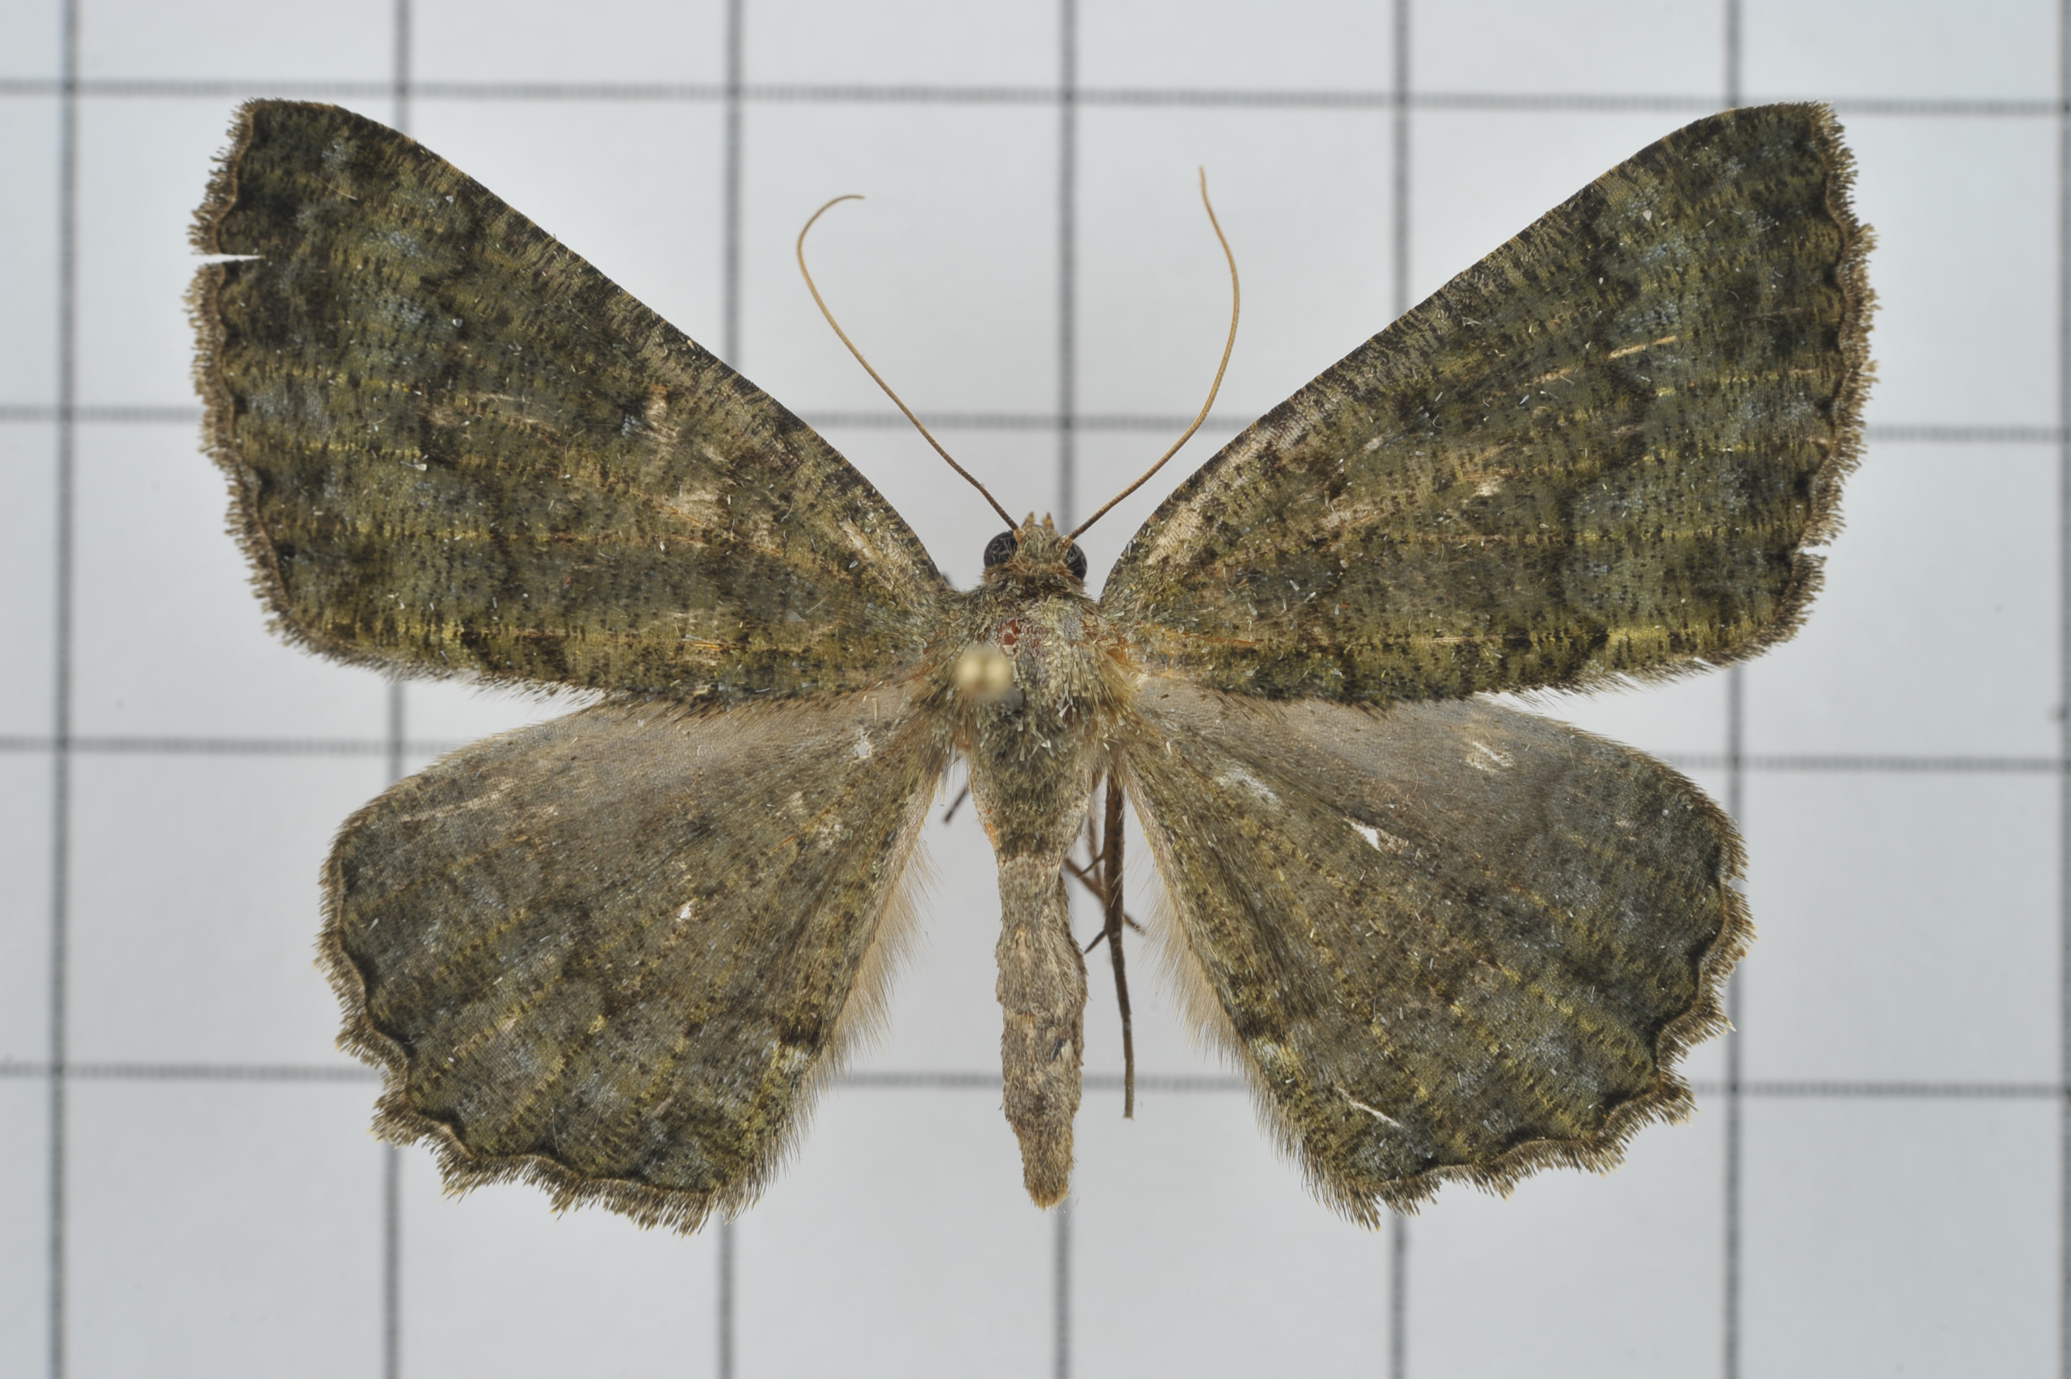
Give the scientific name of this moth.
Gnophos caenosa
